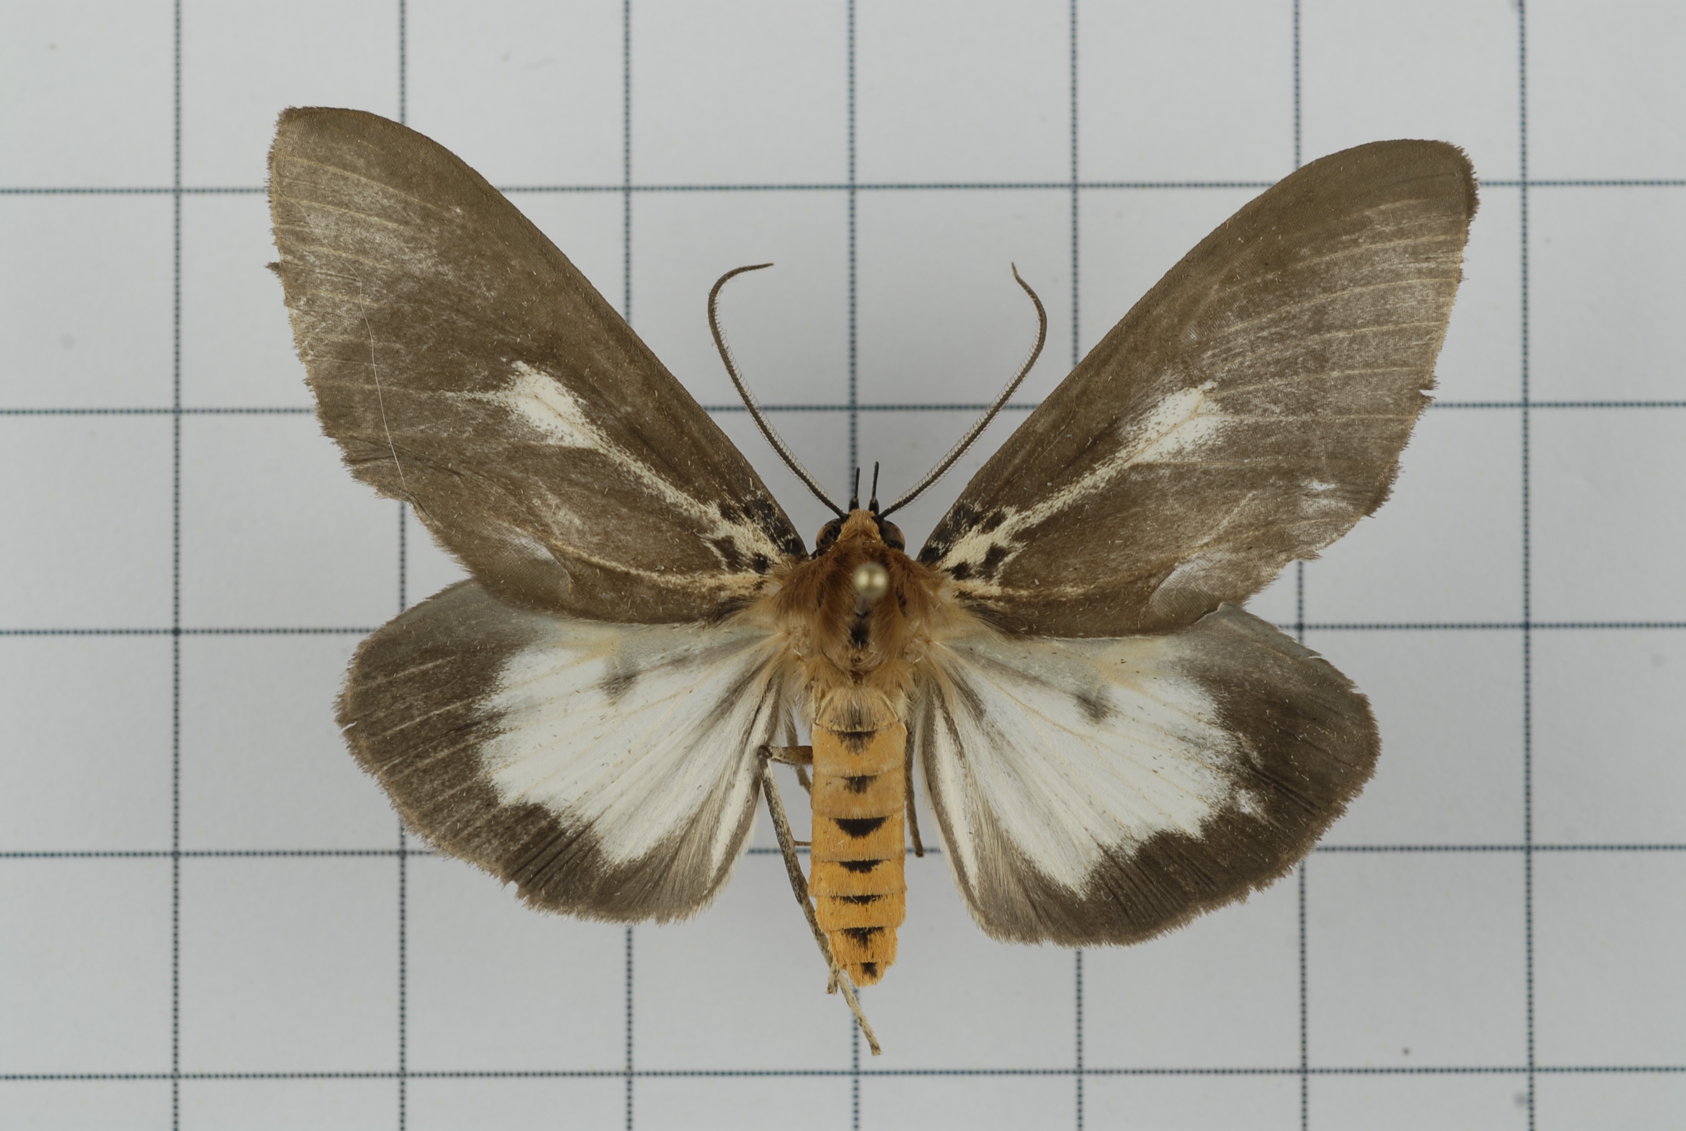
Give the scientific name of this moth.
Asota heliconia zebrina
